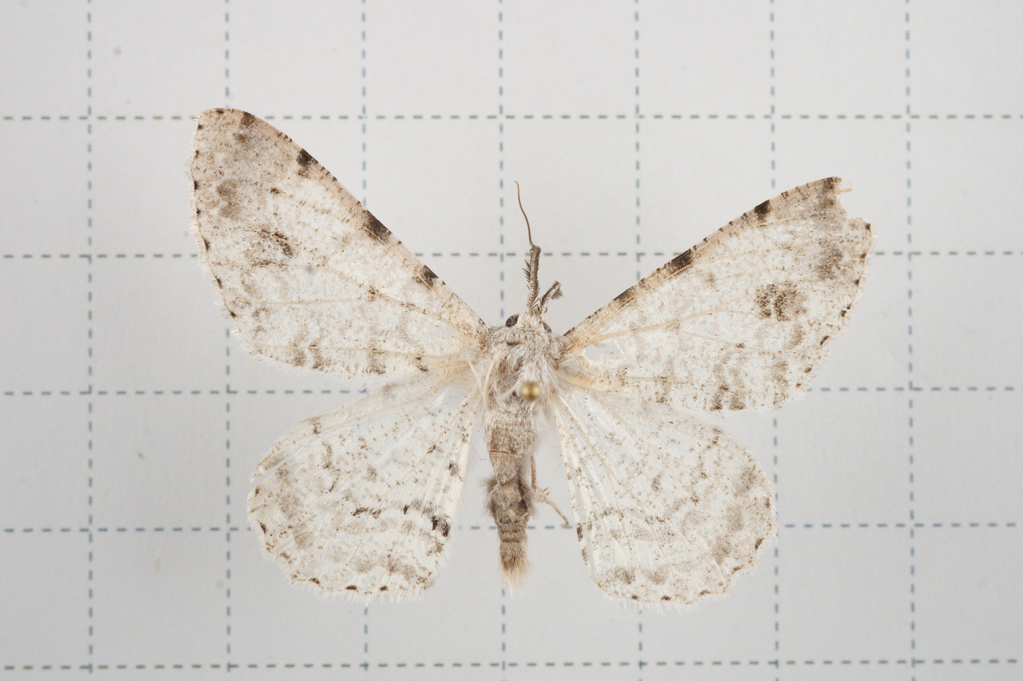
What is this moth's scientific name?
Lassaba parvalbidaria parvalbidaria
